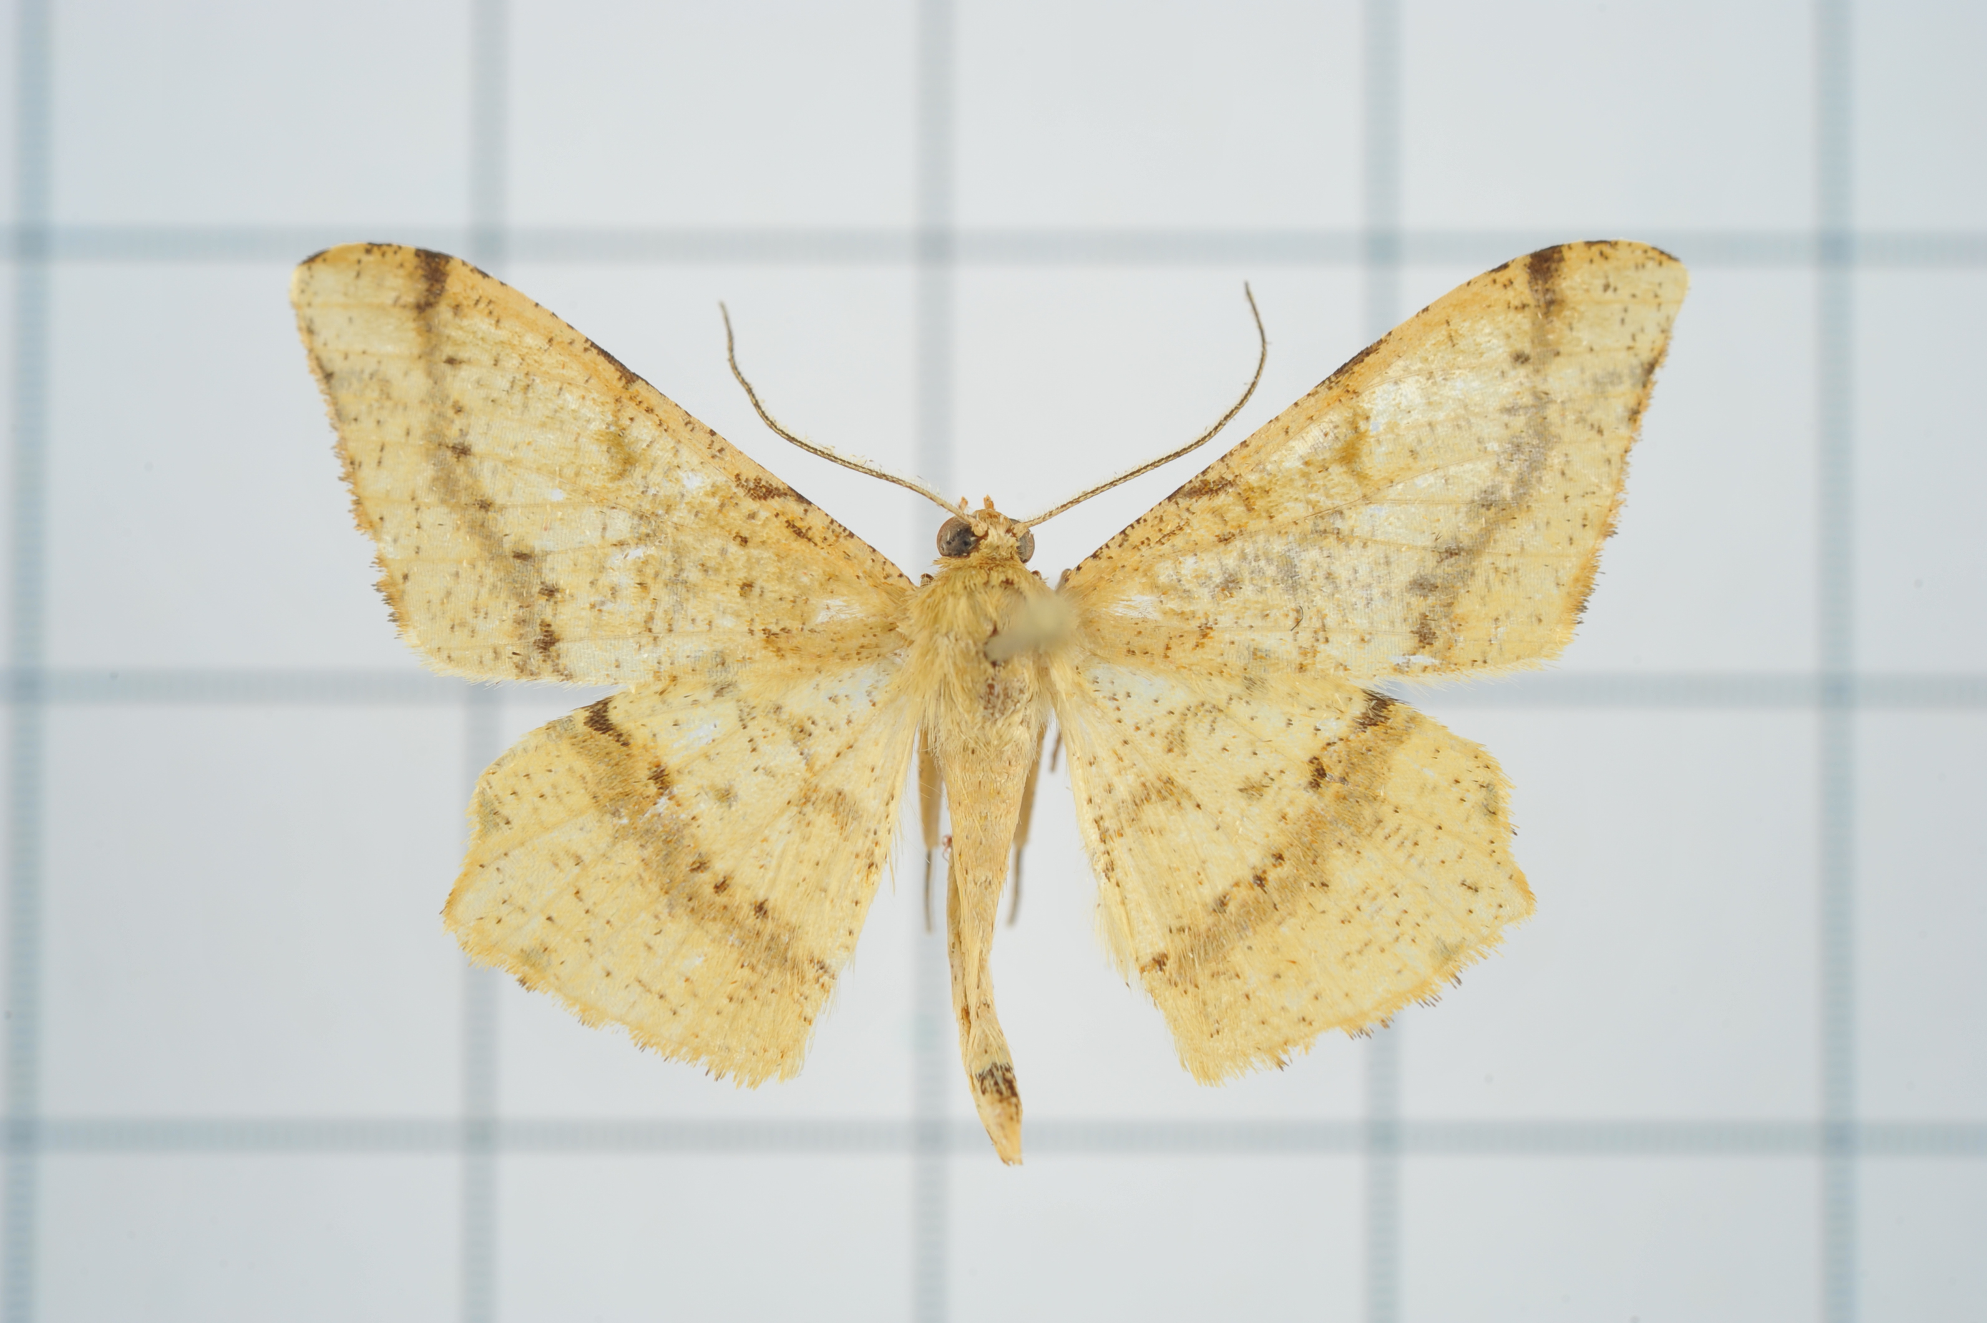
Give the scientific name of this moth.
Krananda falcata
